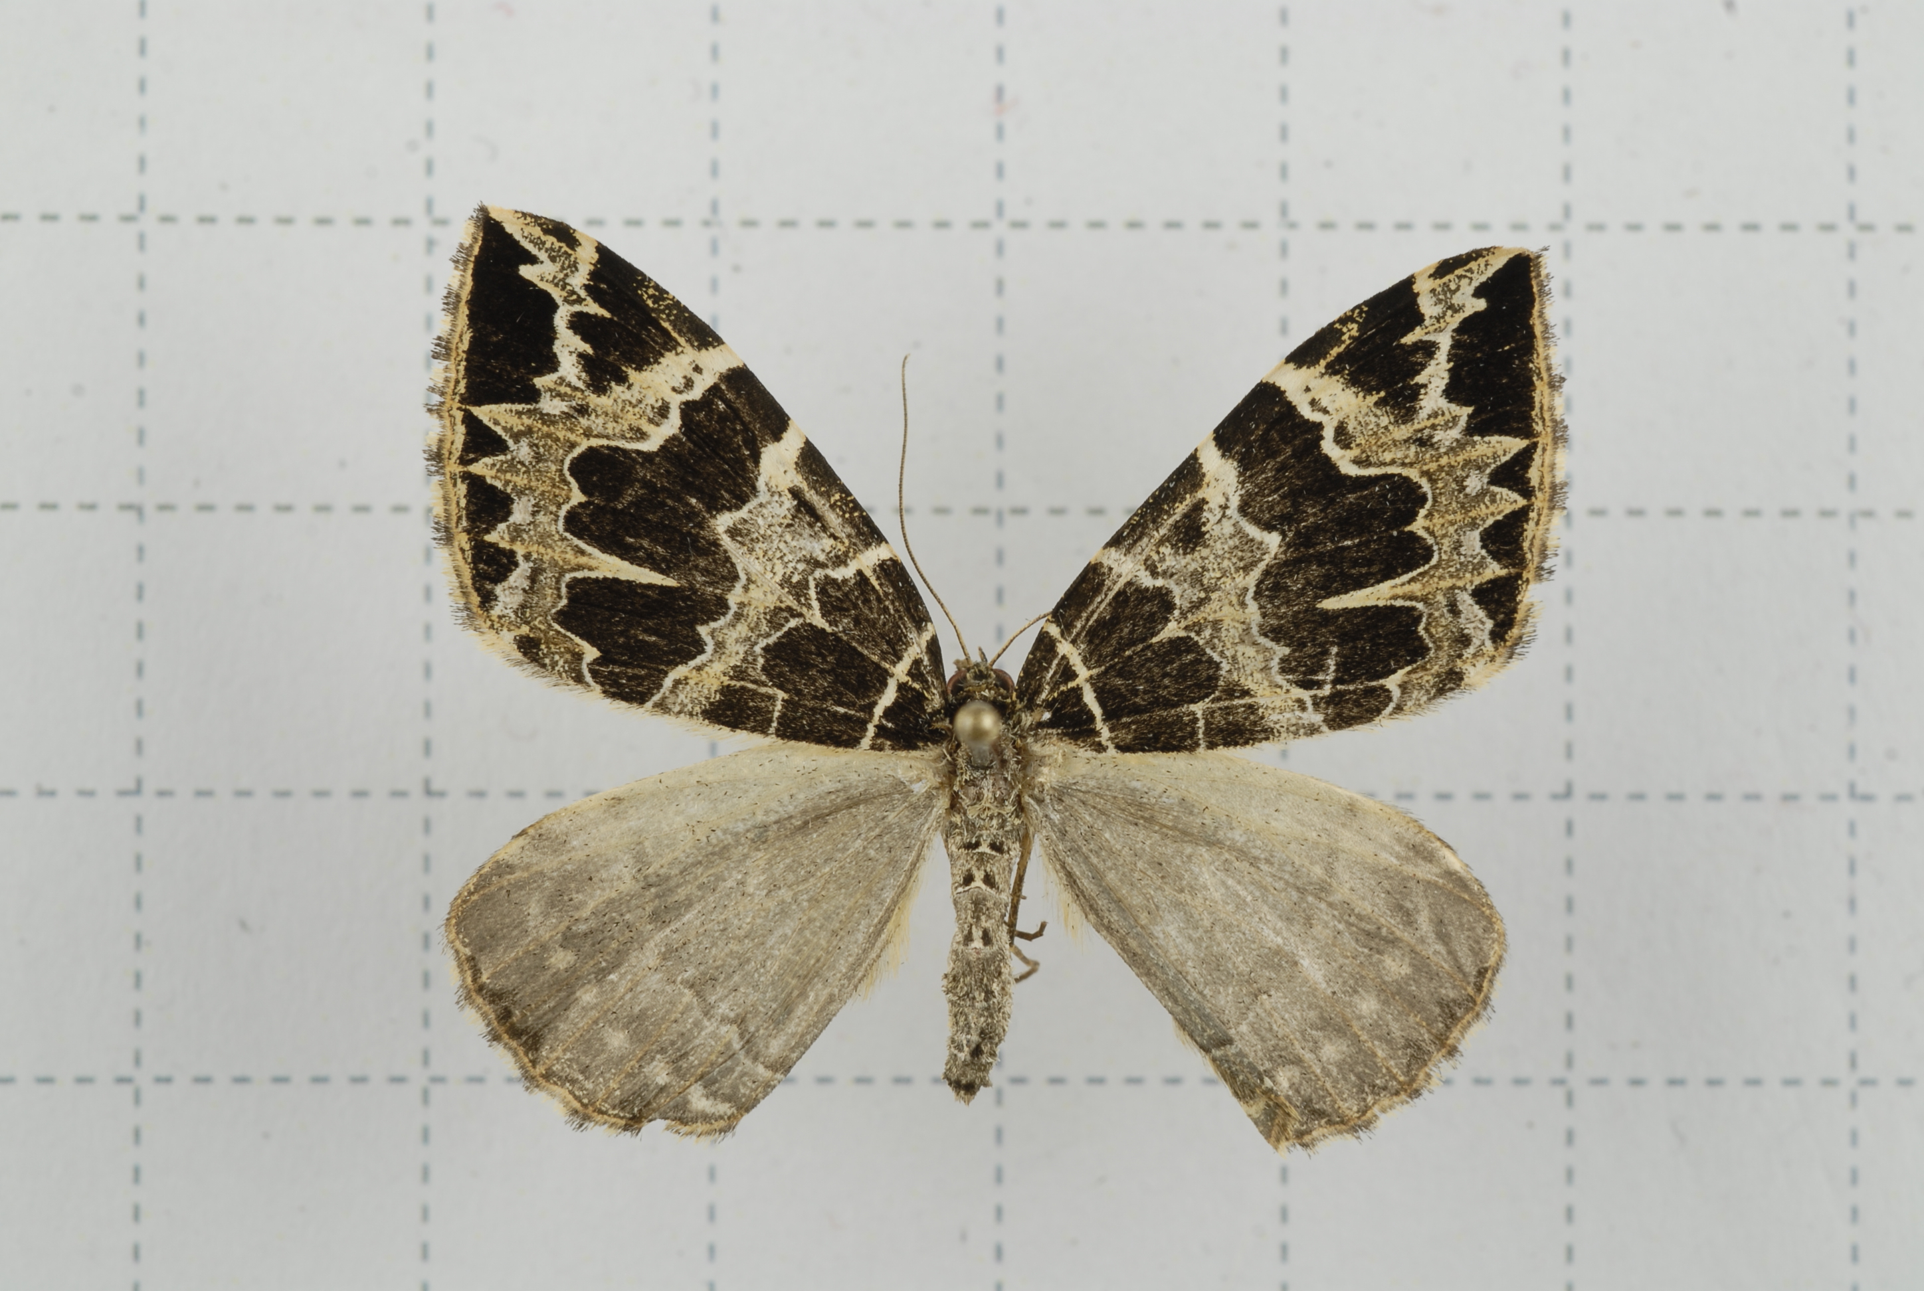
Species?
Sibatania arizana arizana
